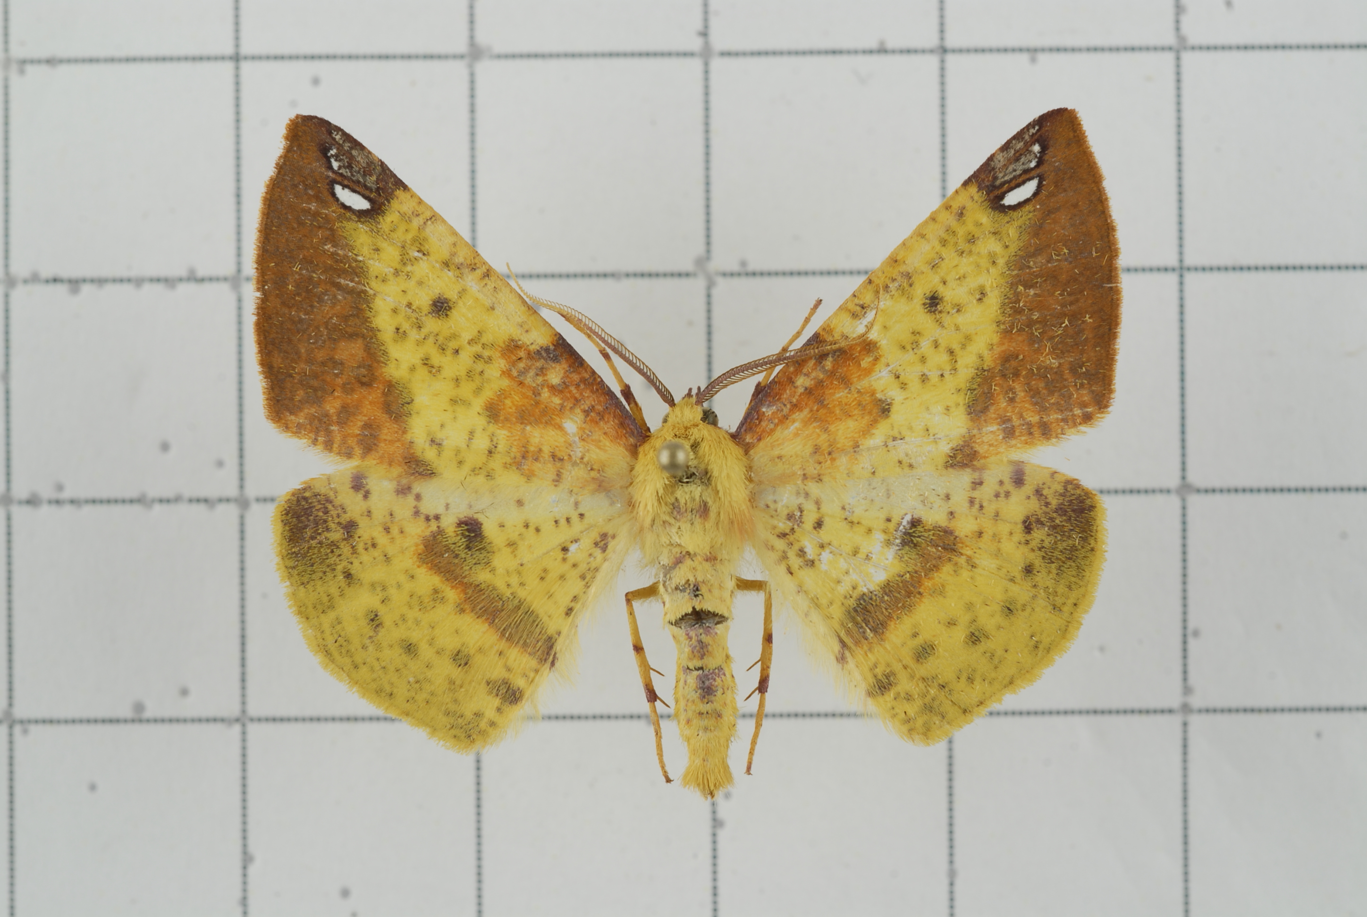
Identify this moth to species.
Pseudomiza aurata
